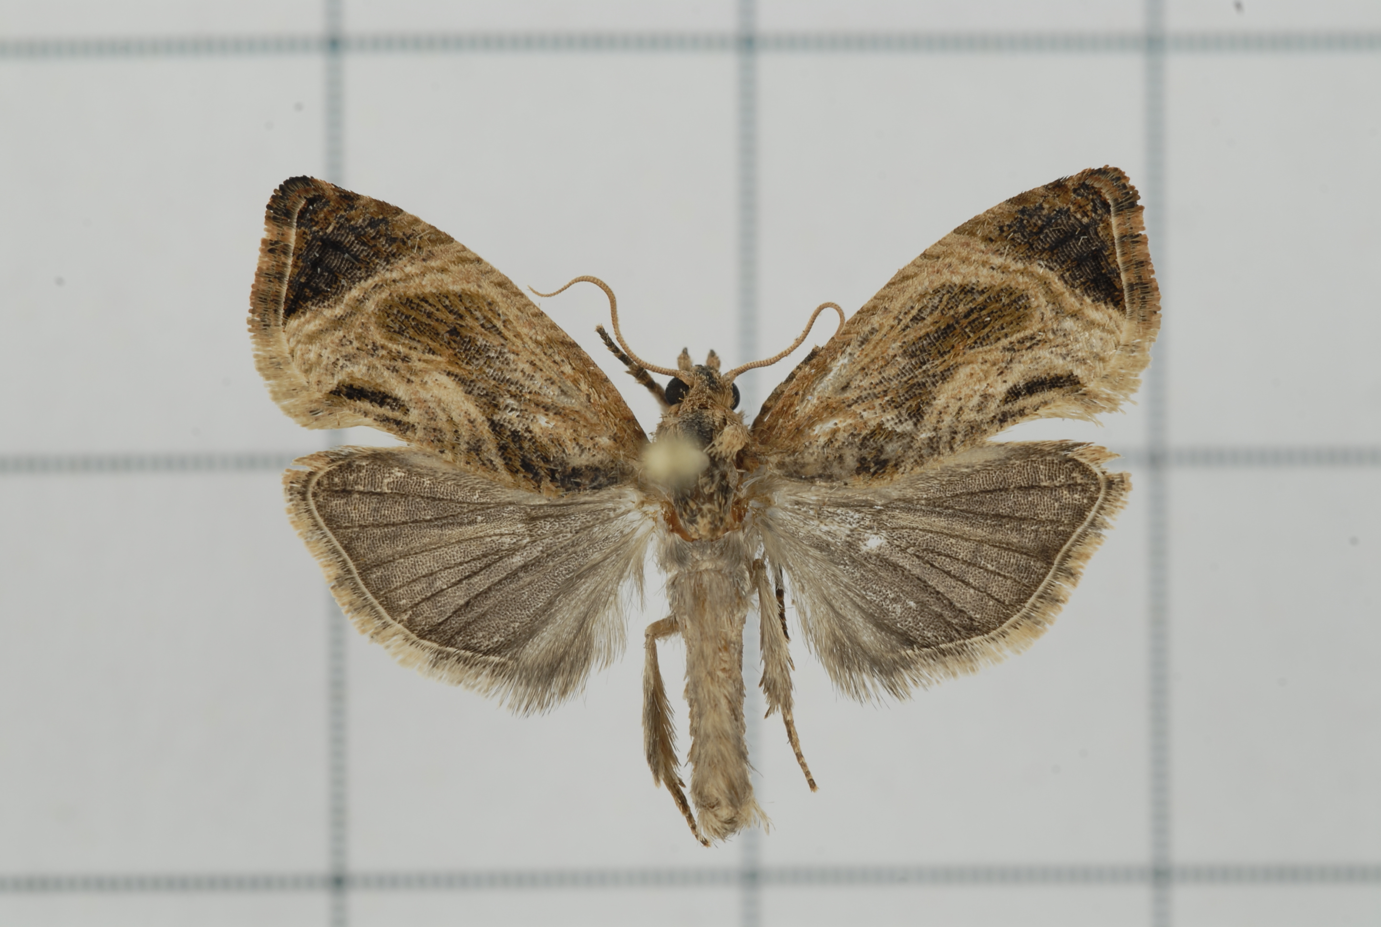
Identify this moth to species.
Cryptophlebia repletana
